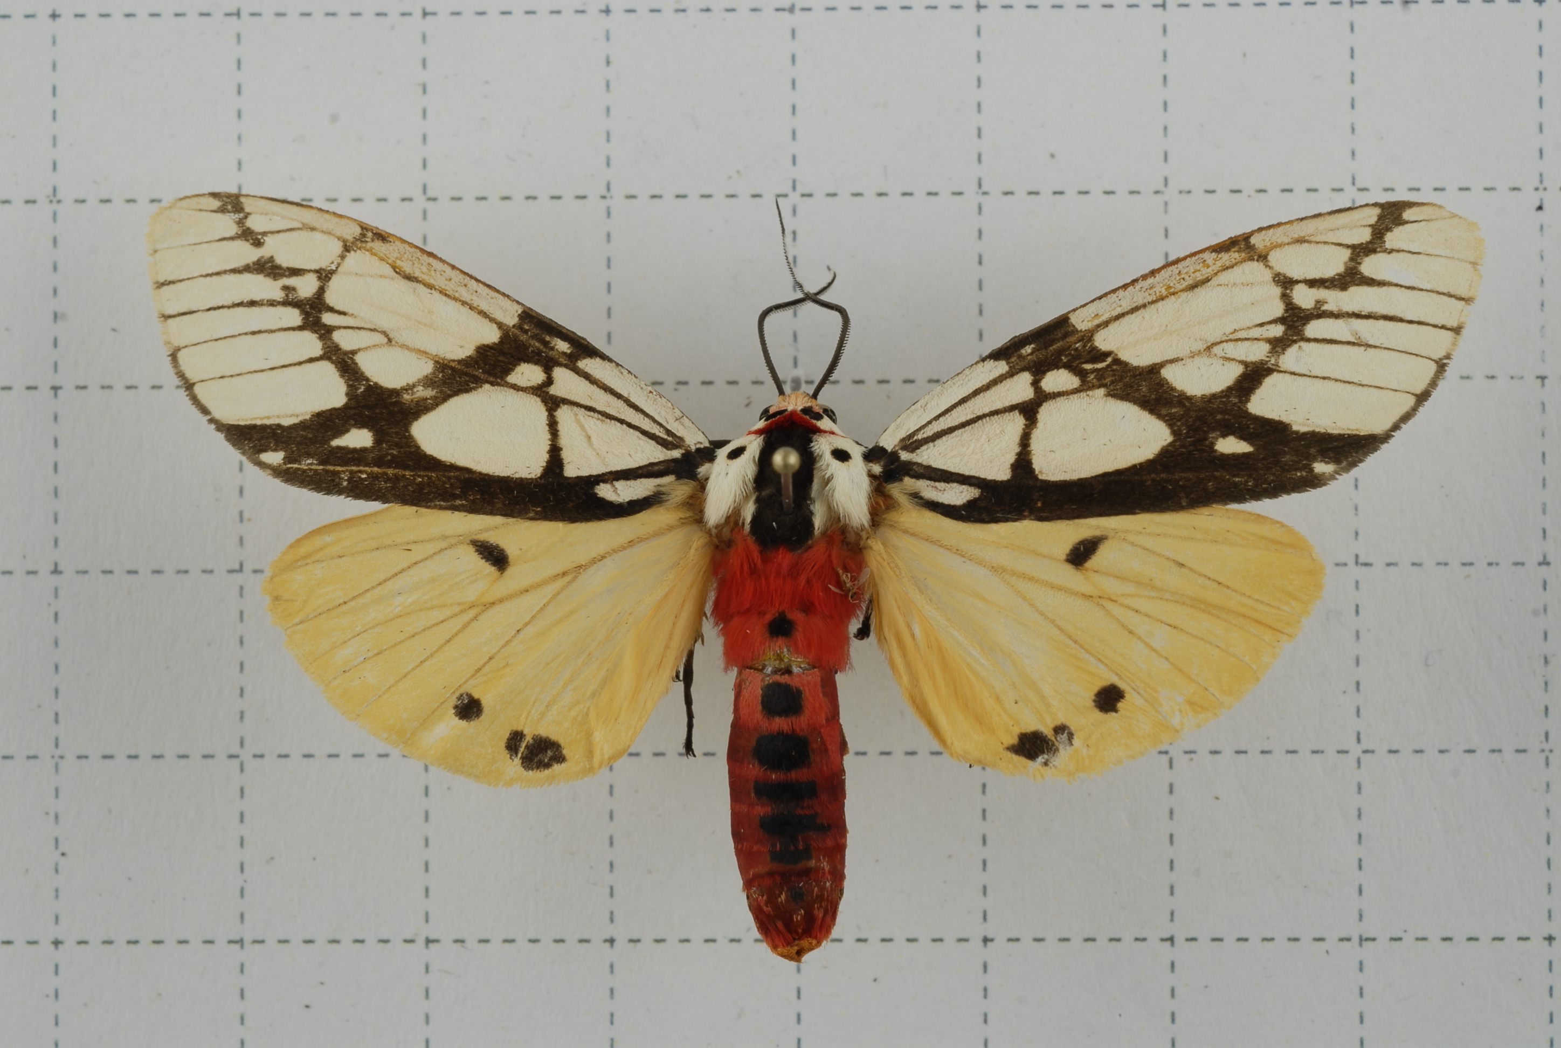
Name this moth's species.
Areas galactina formosana
